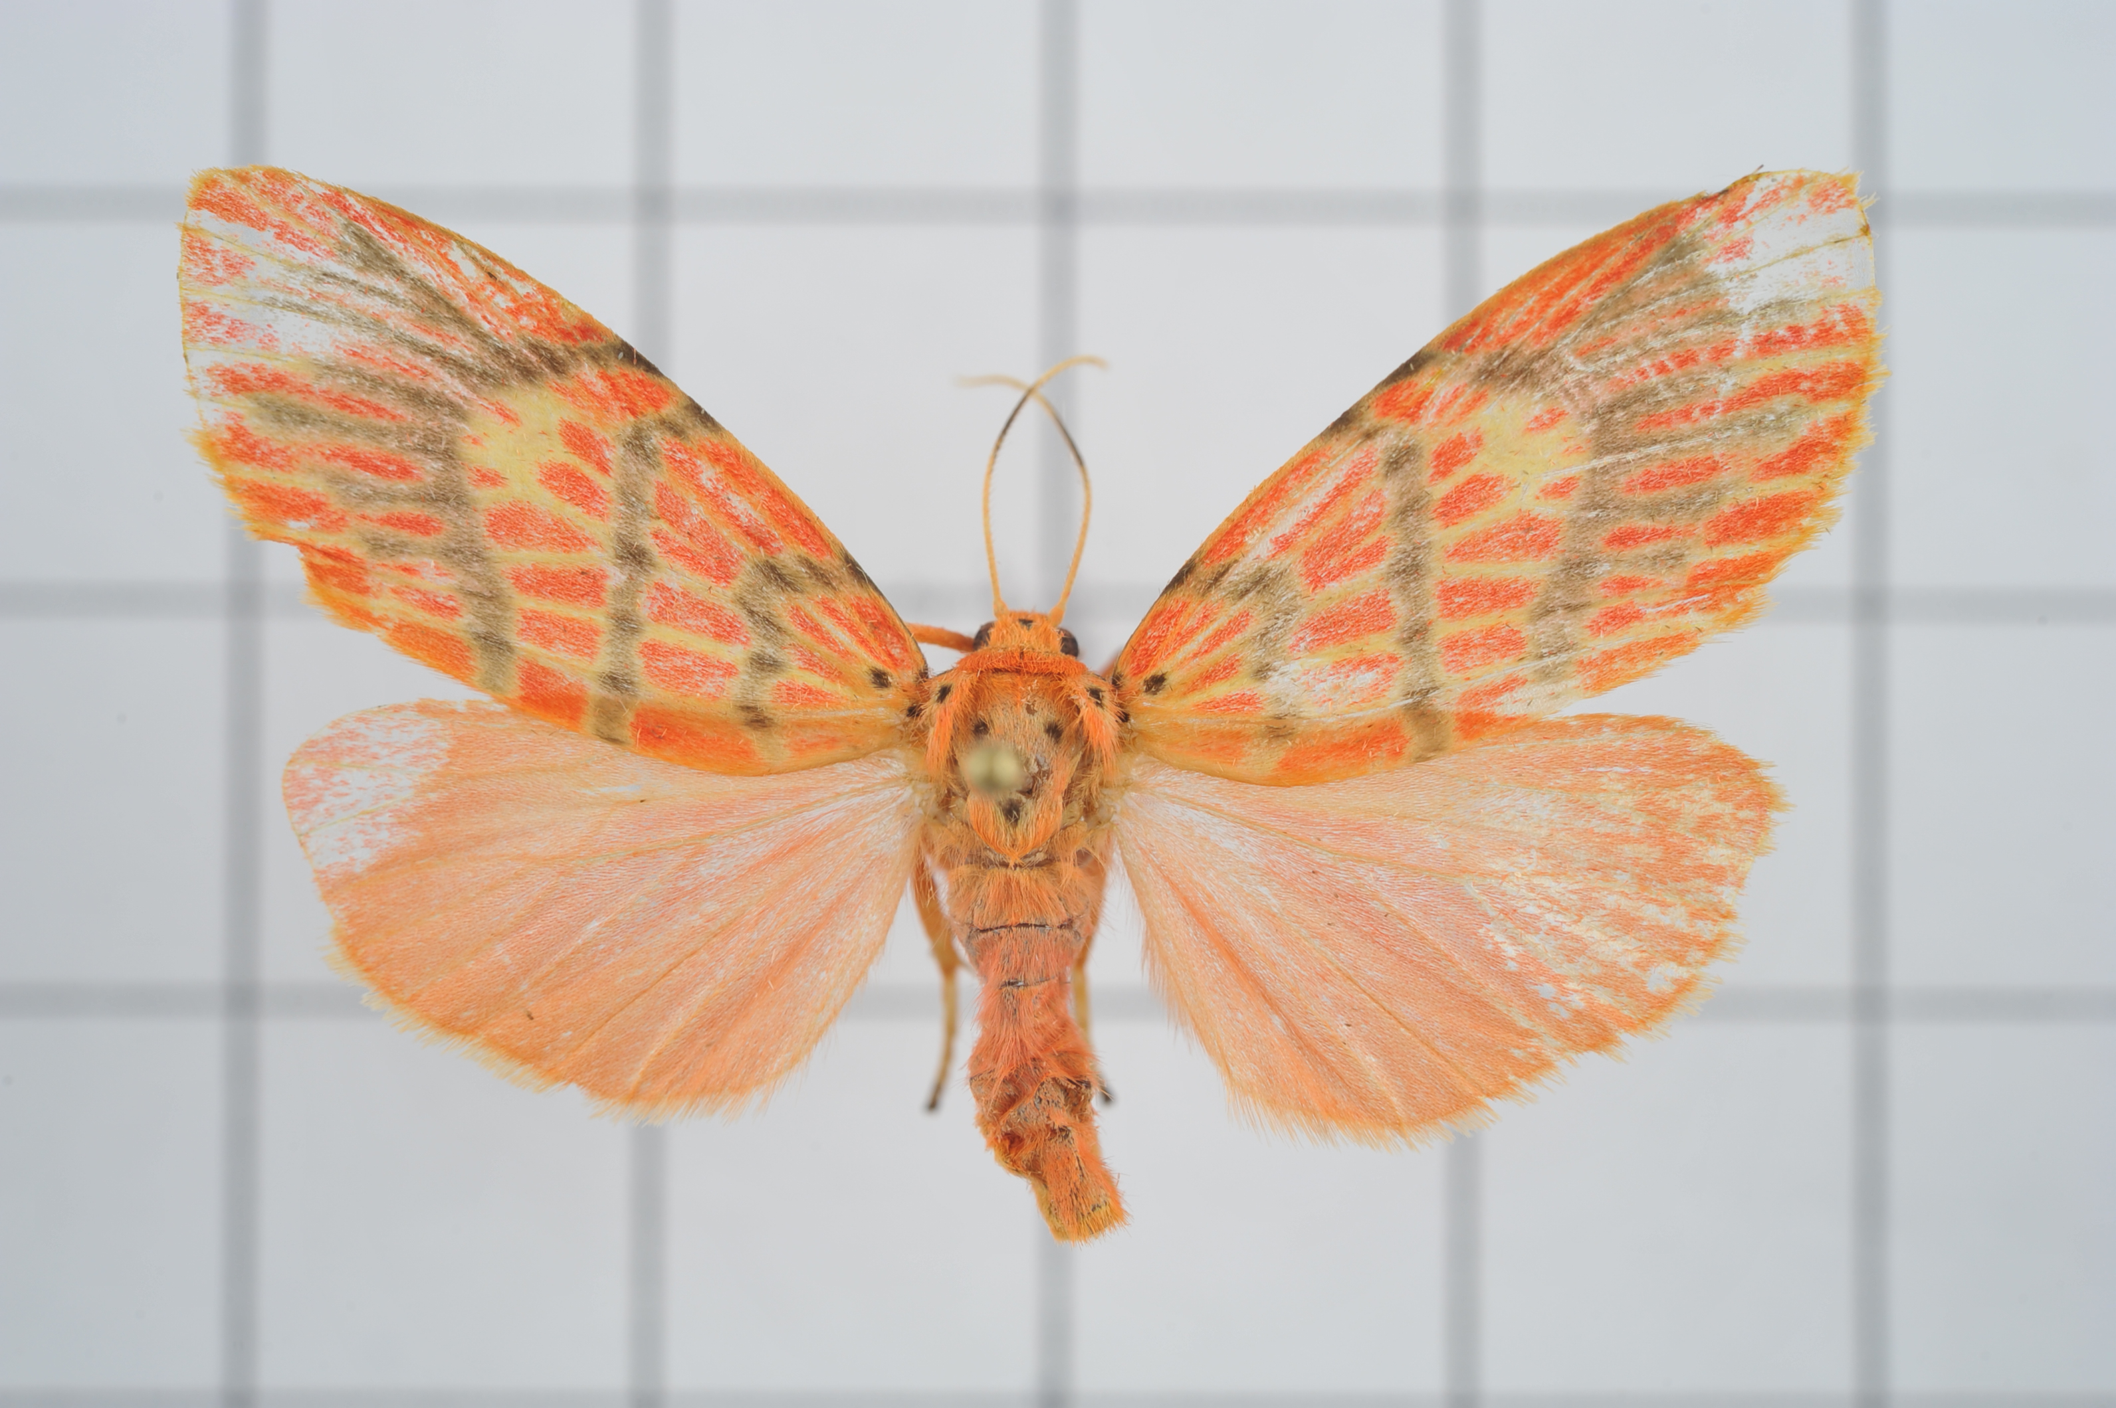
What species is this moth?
Barsine sauteri
